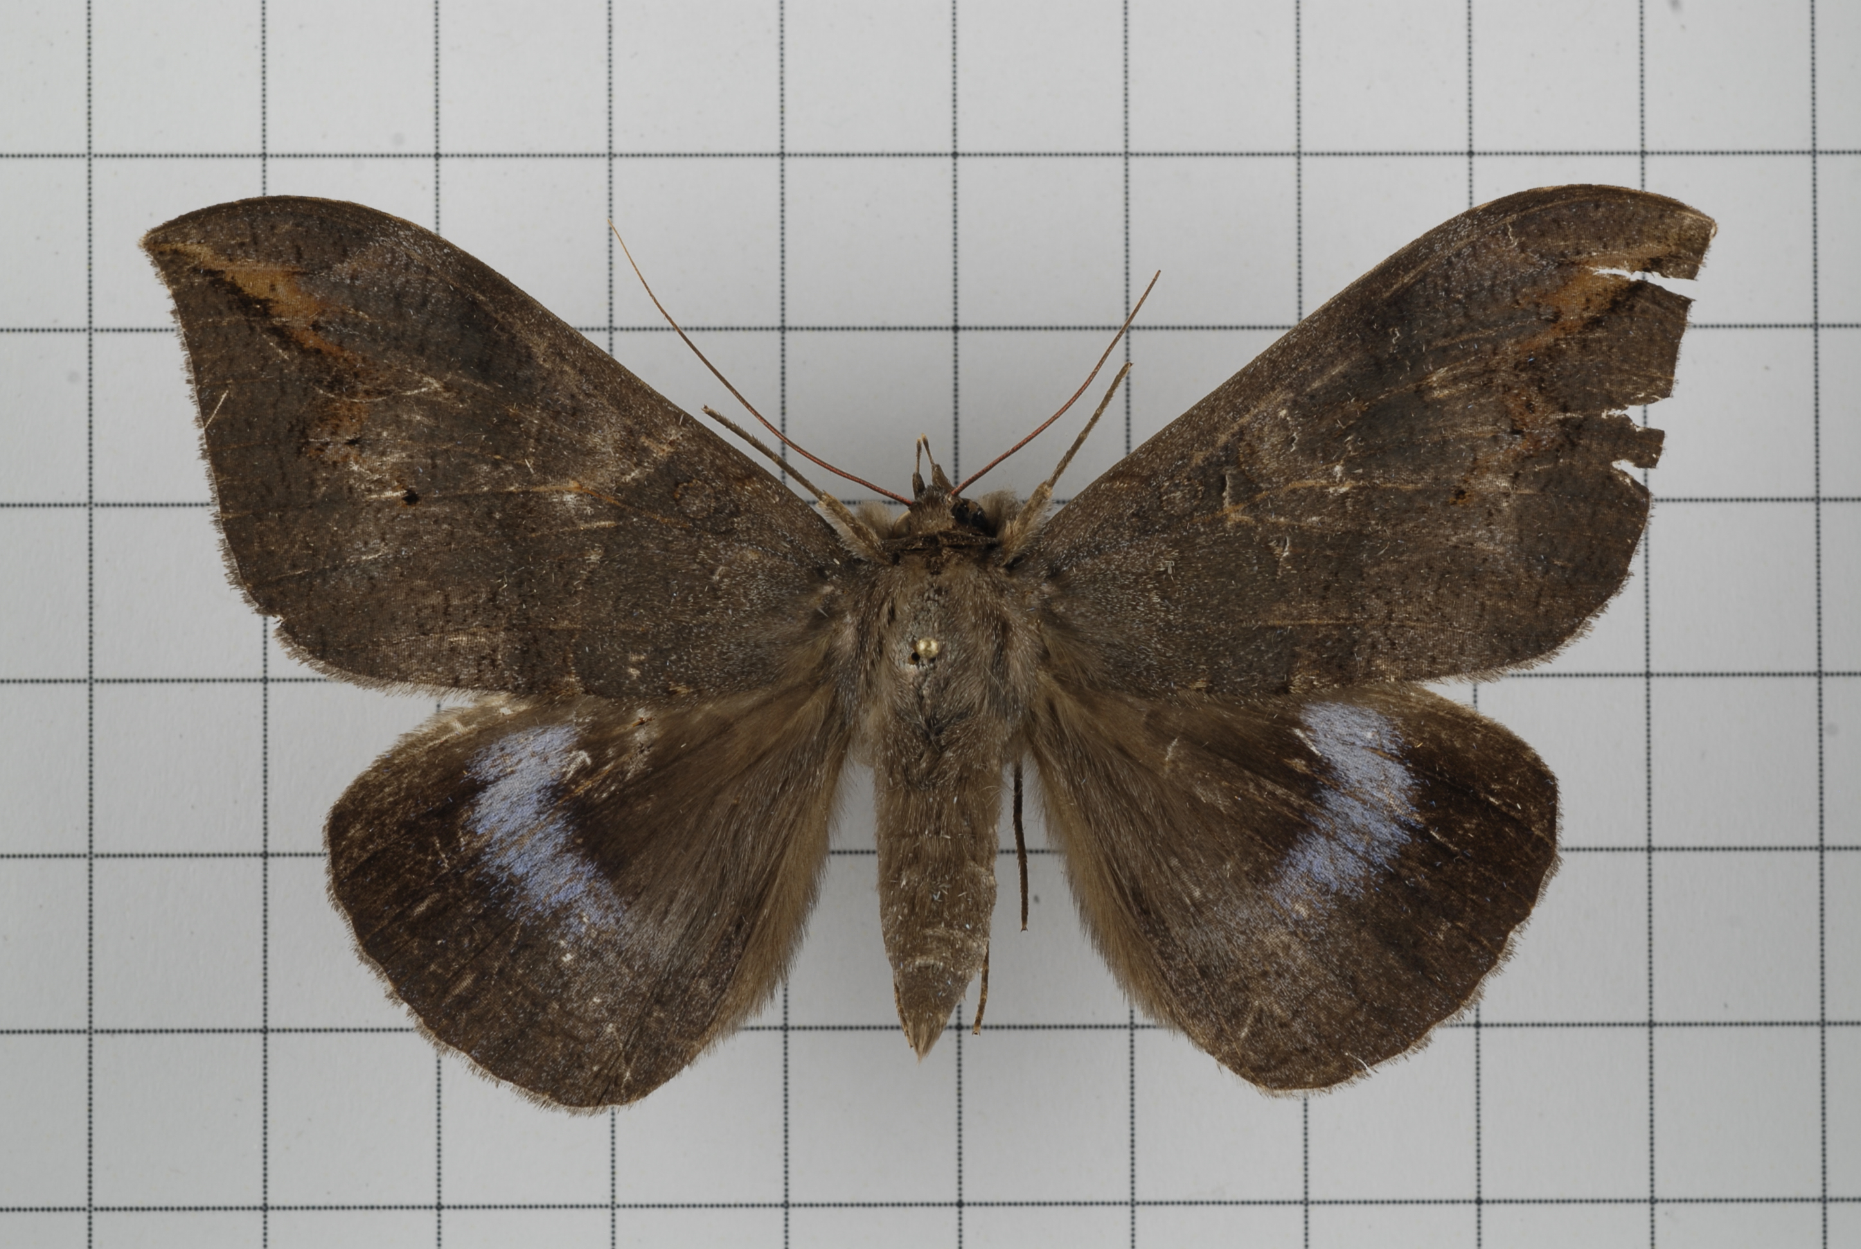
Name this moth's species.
Ischyja ferrifracta
